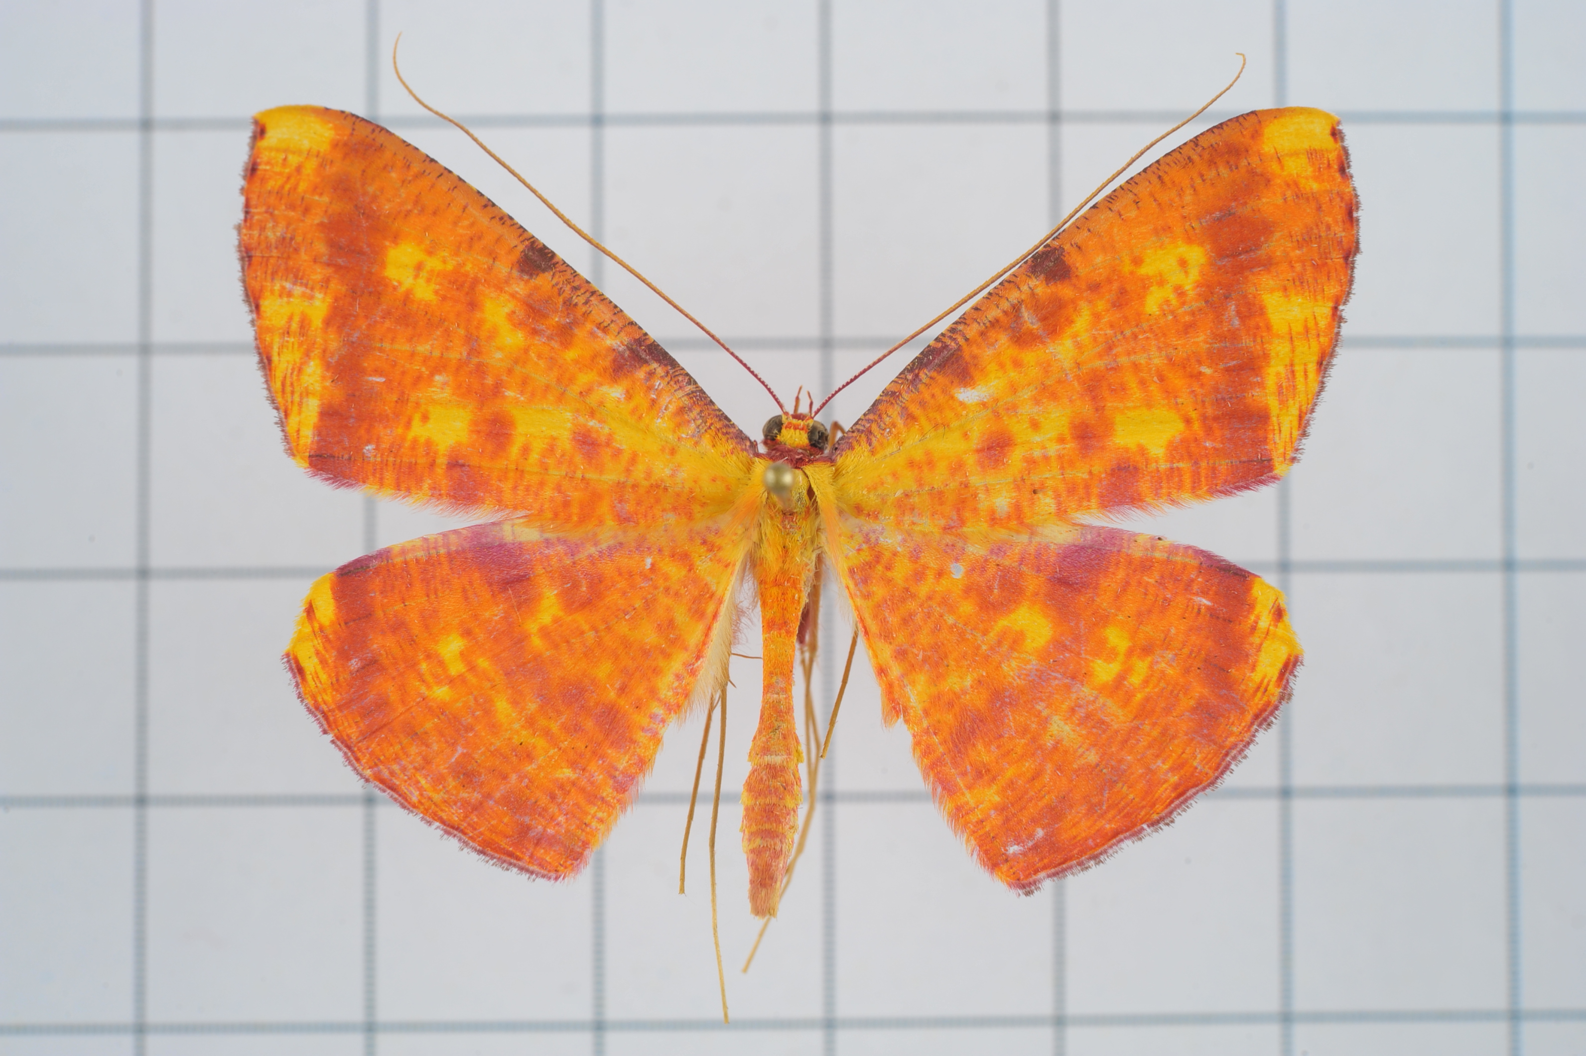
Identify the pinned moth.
Eumelea ludovicata ludovicata
